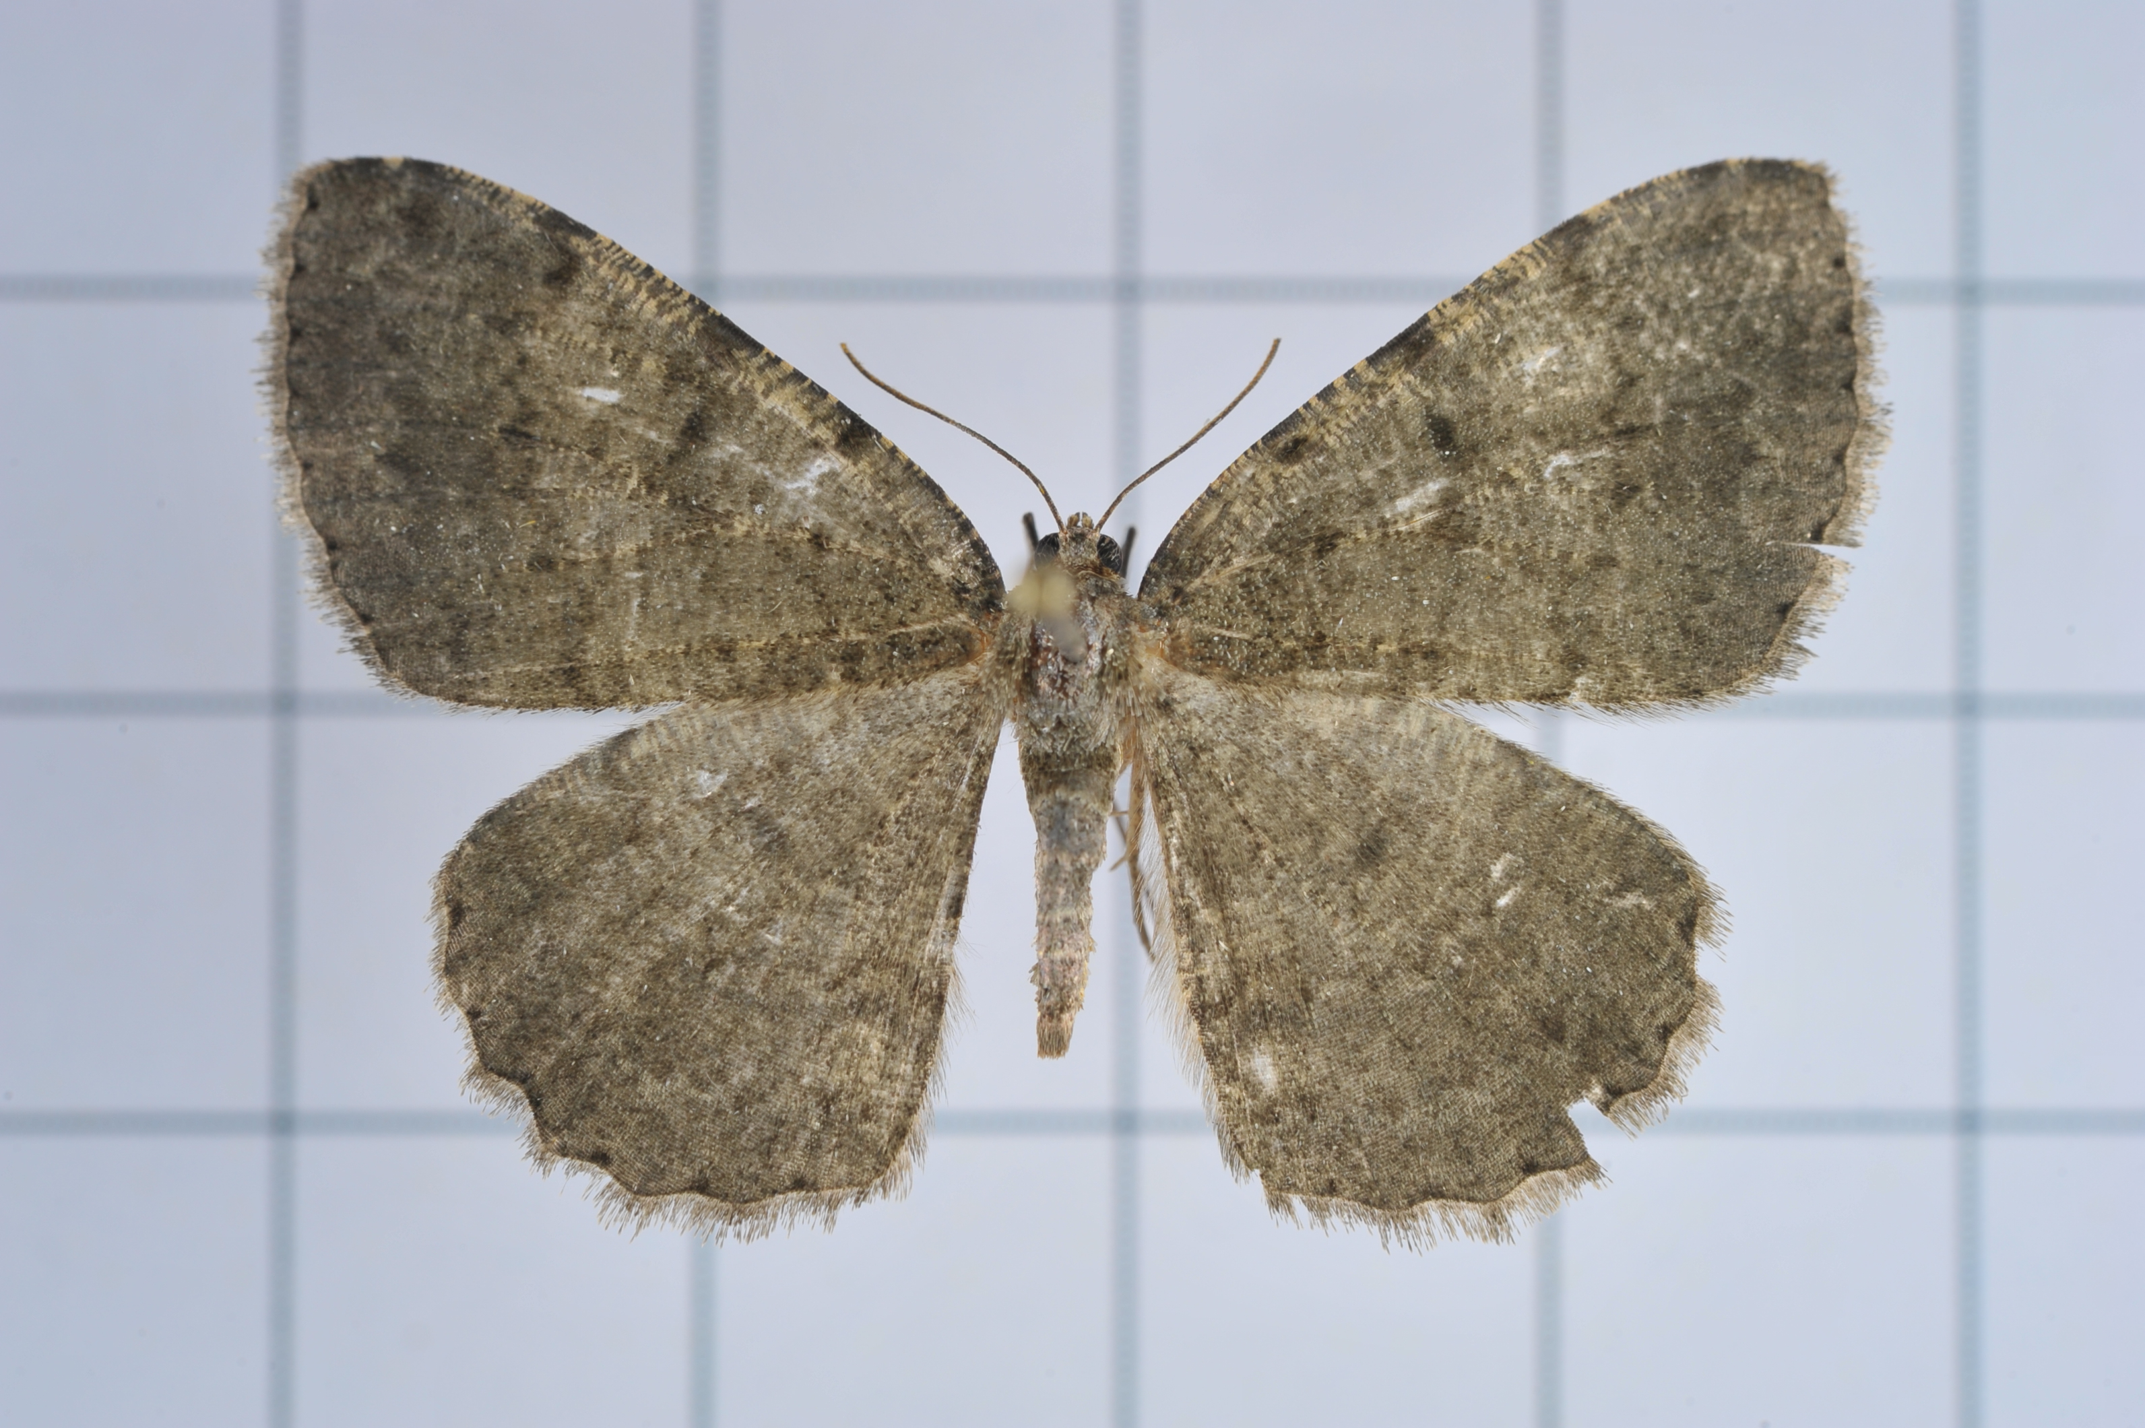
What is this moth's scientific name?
Gnophos delitescens
